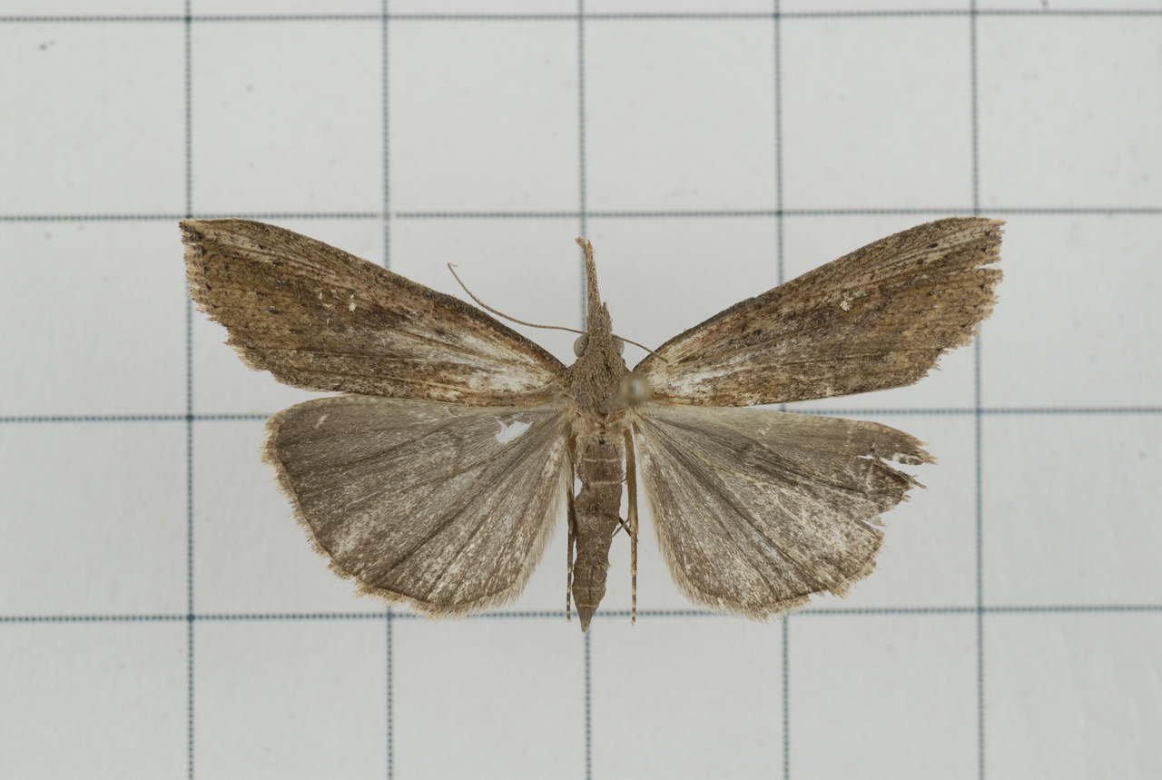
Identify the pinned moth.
Hypena longipennis
